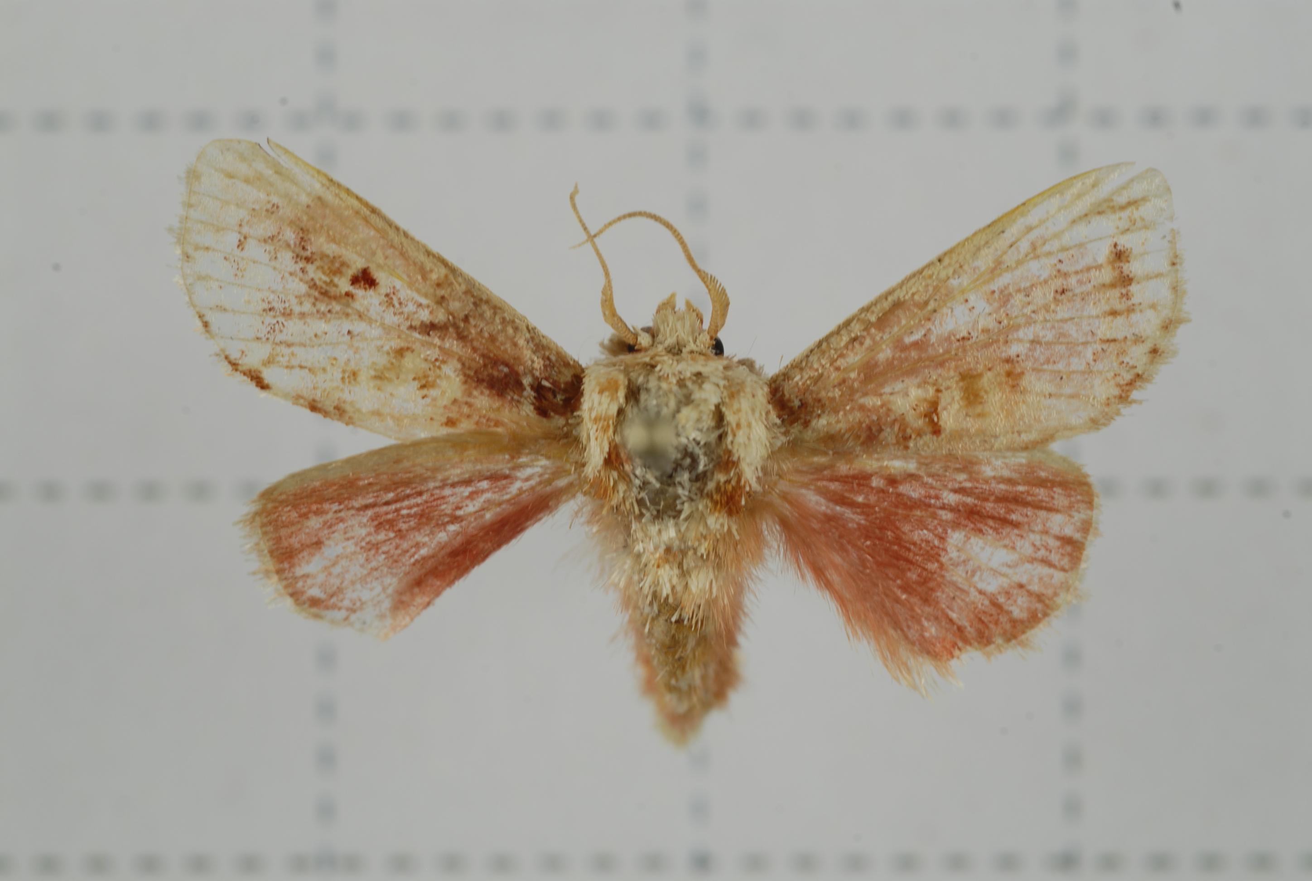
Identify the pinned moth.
Demonarosa rufotessellata subrosea
